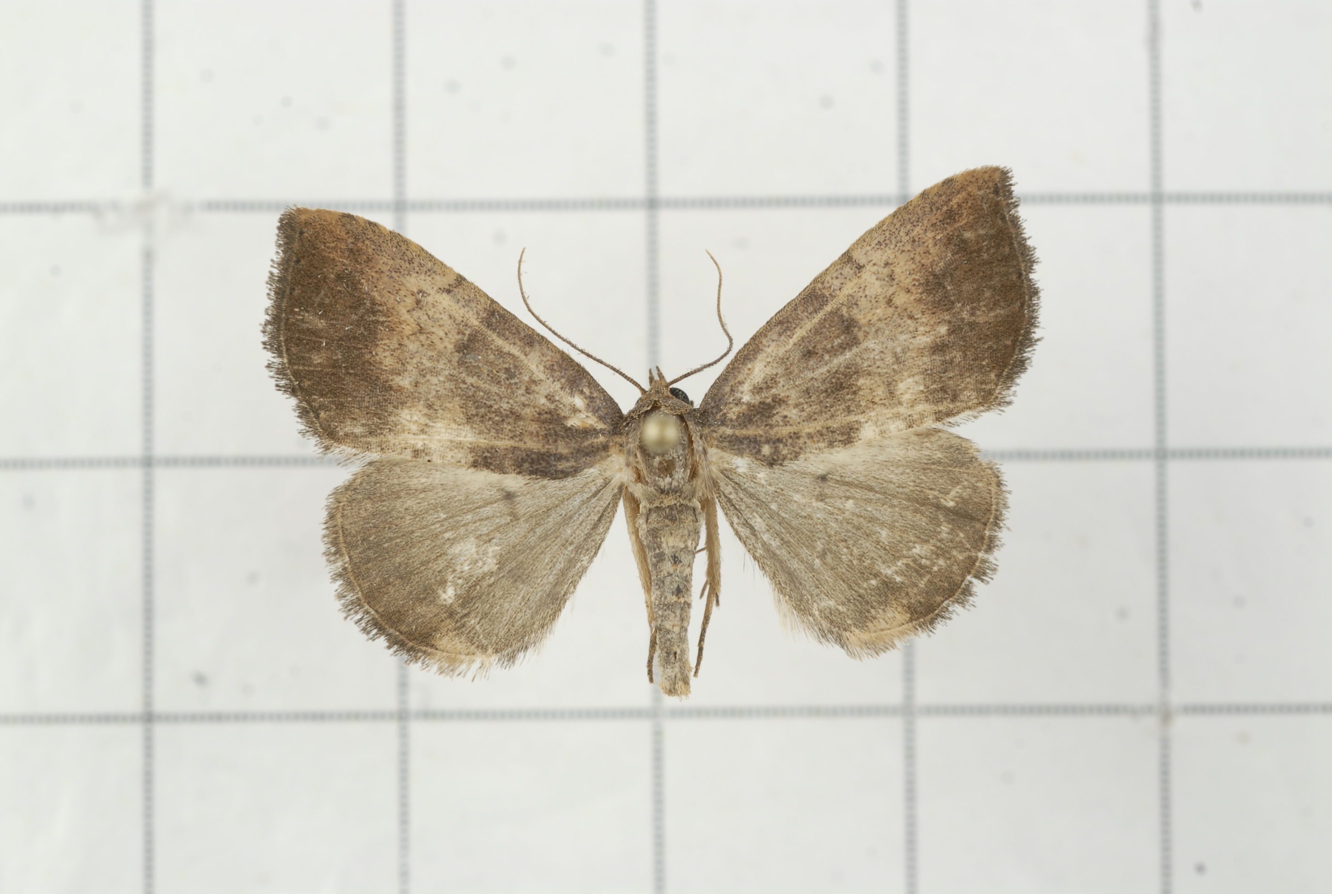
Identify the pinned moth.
Scedopla umbrosa
